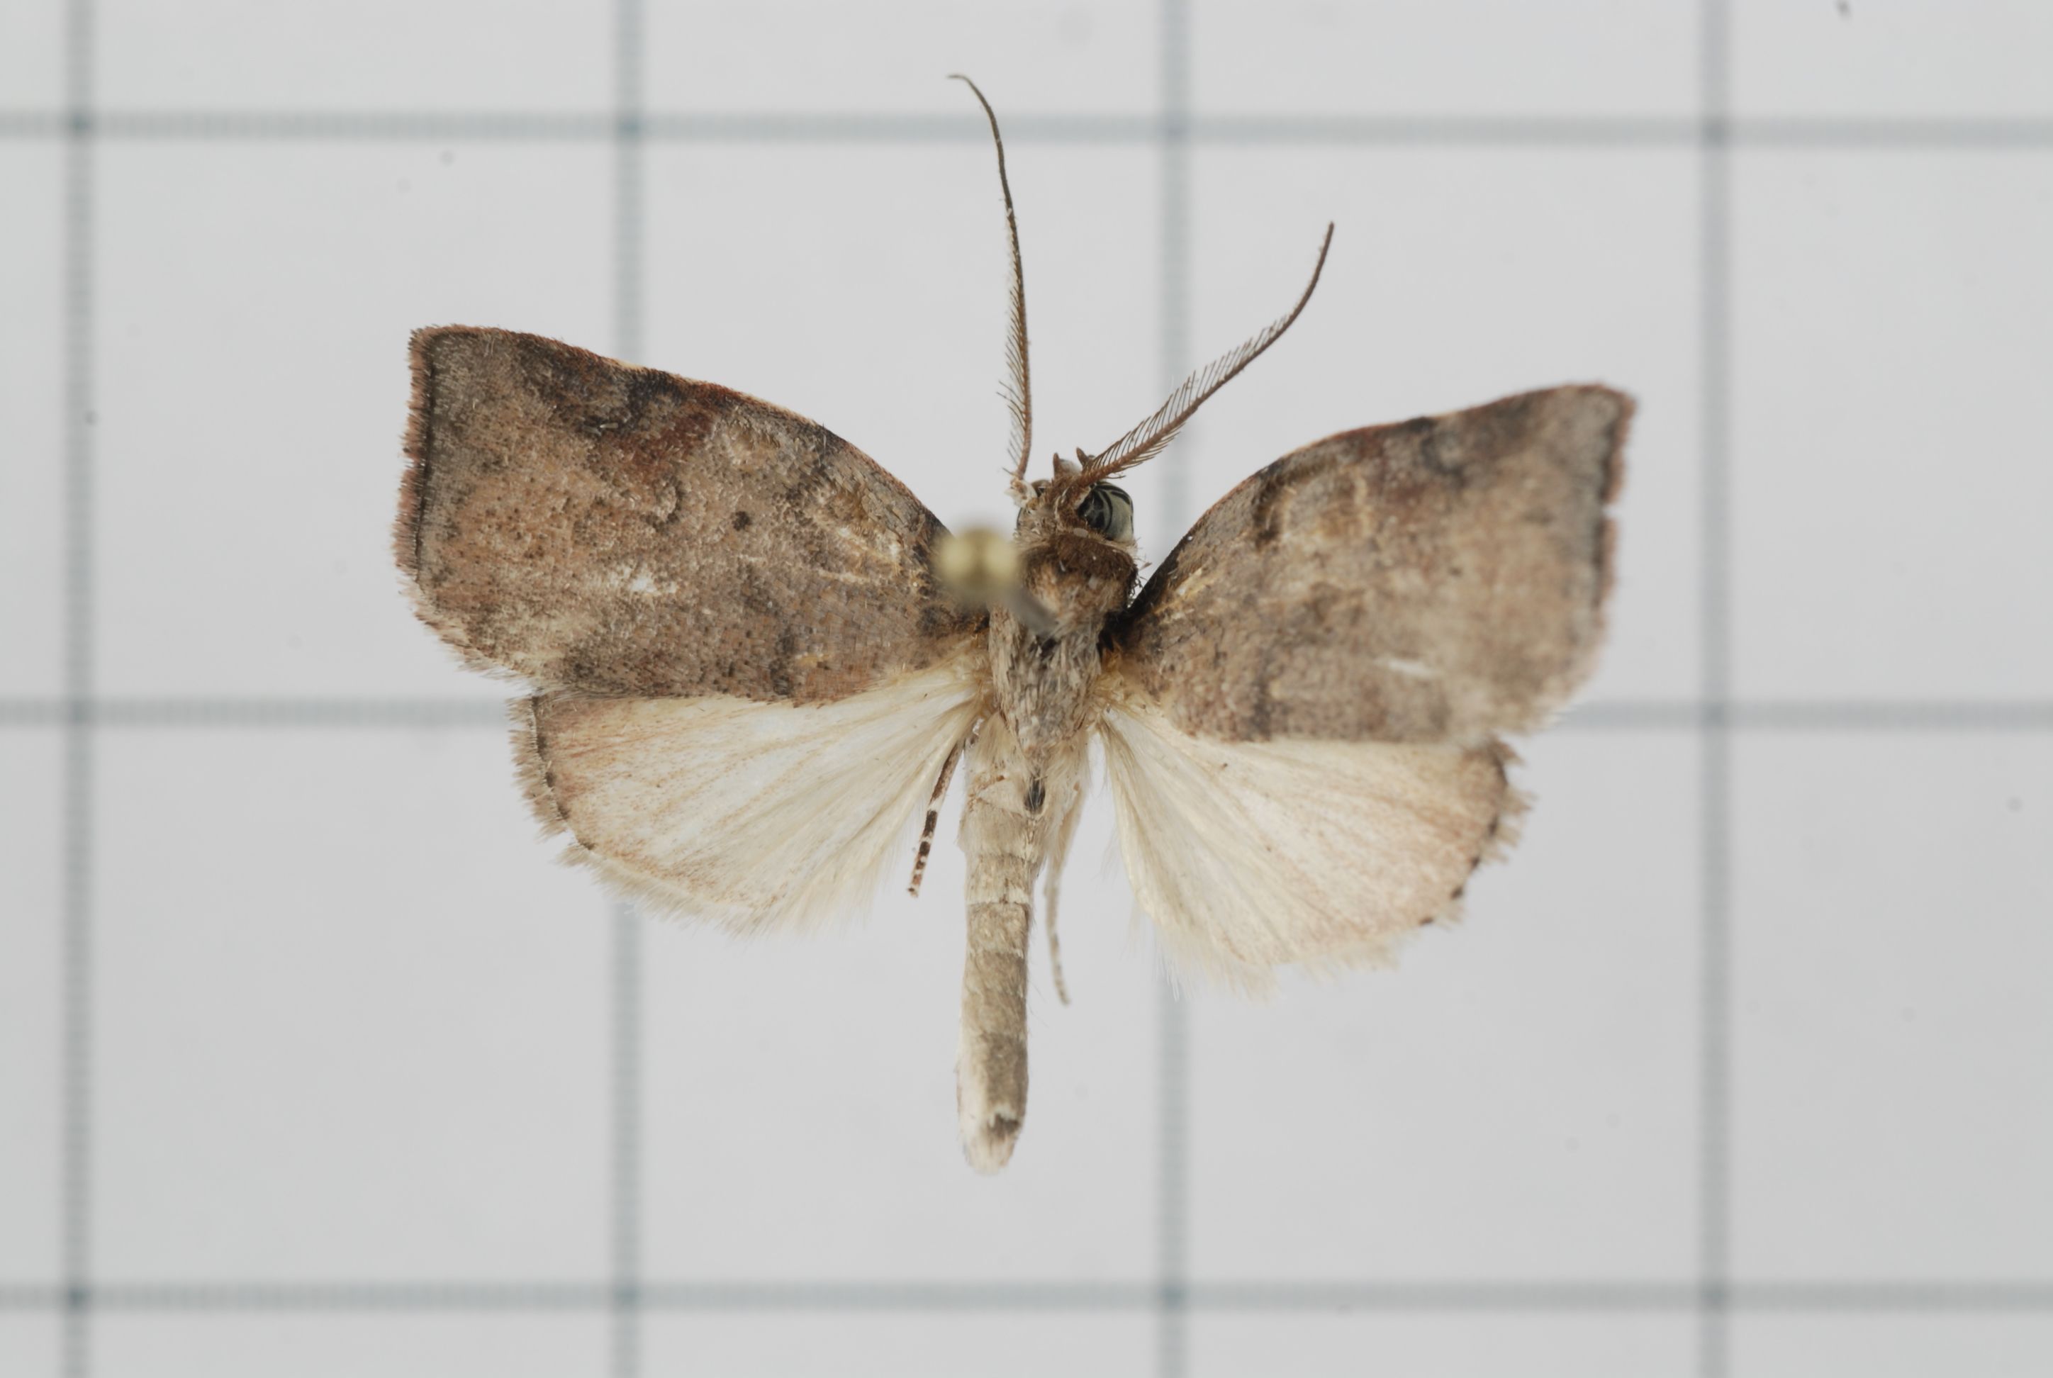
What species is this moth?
Beara tortriciformis
